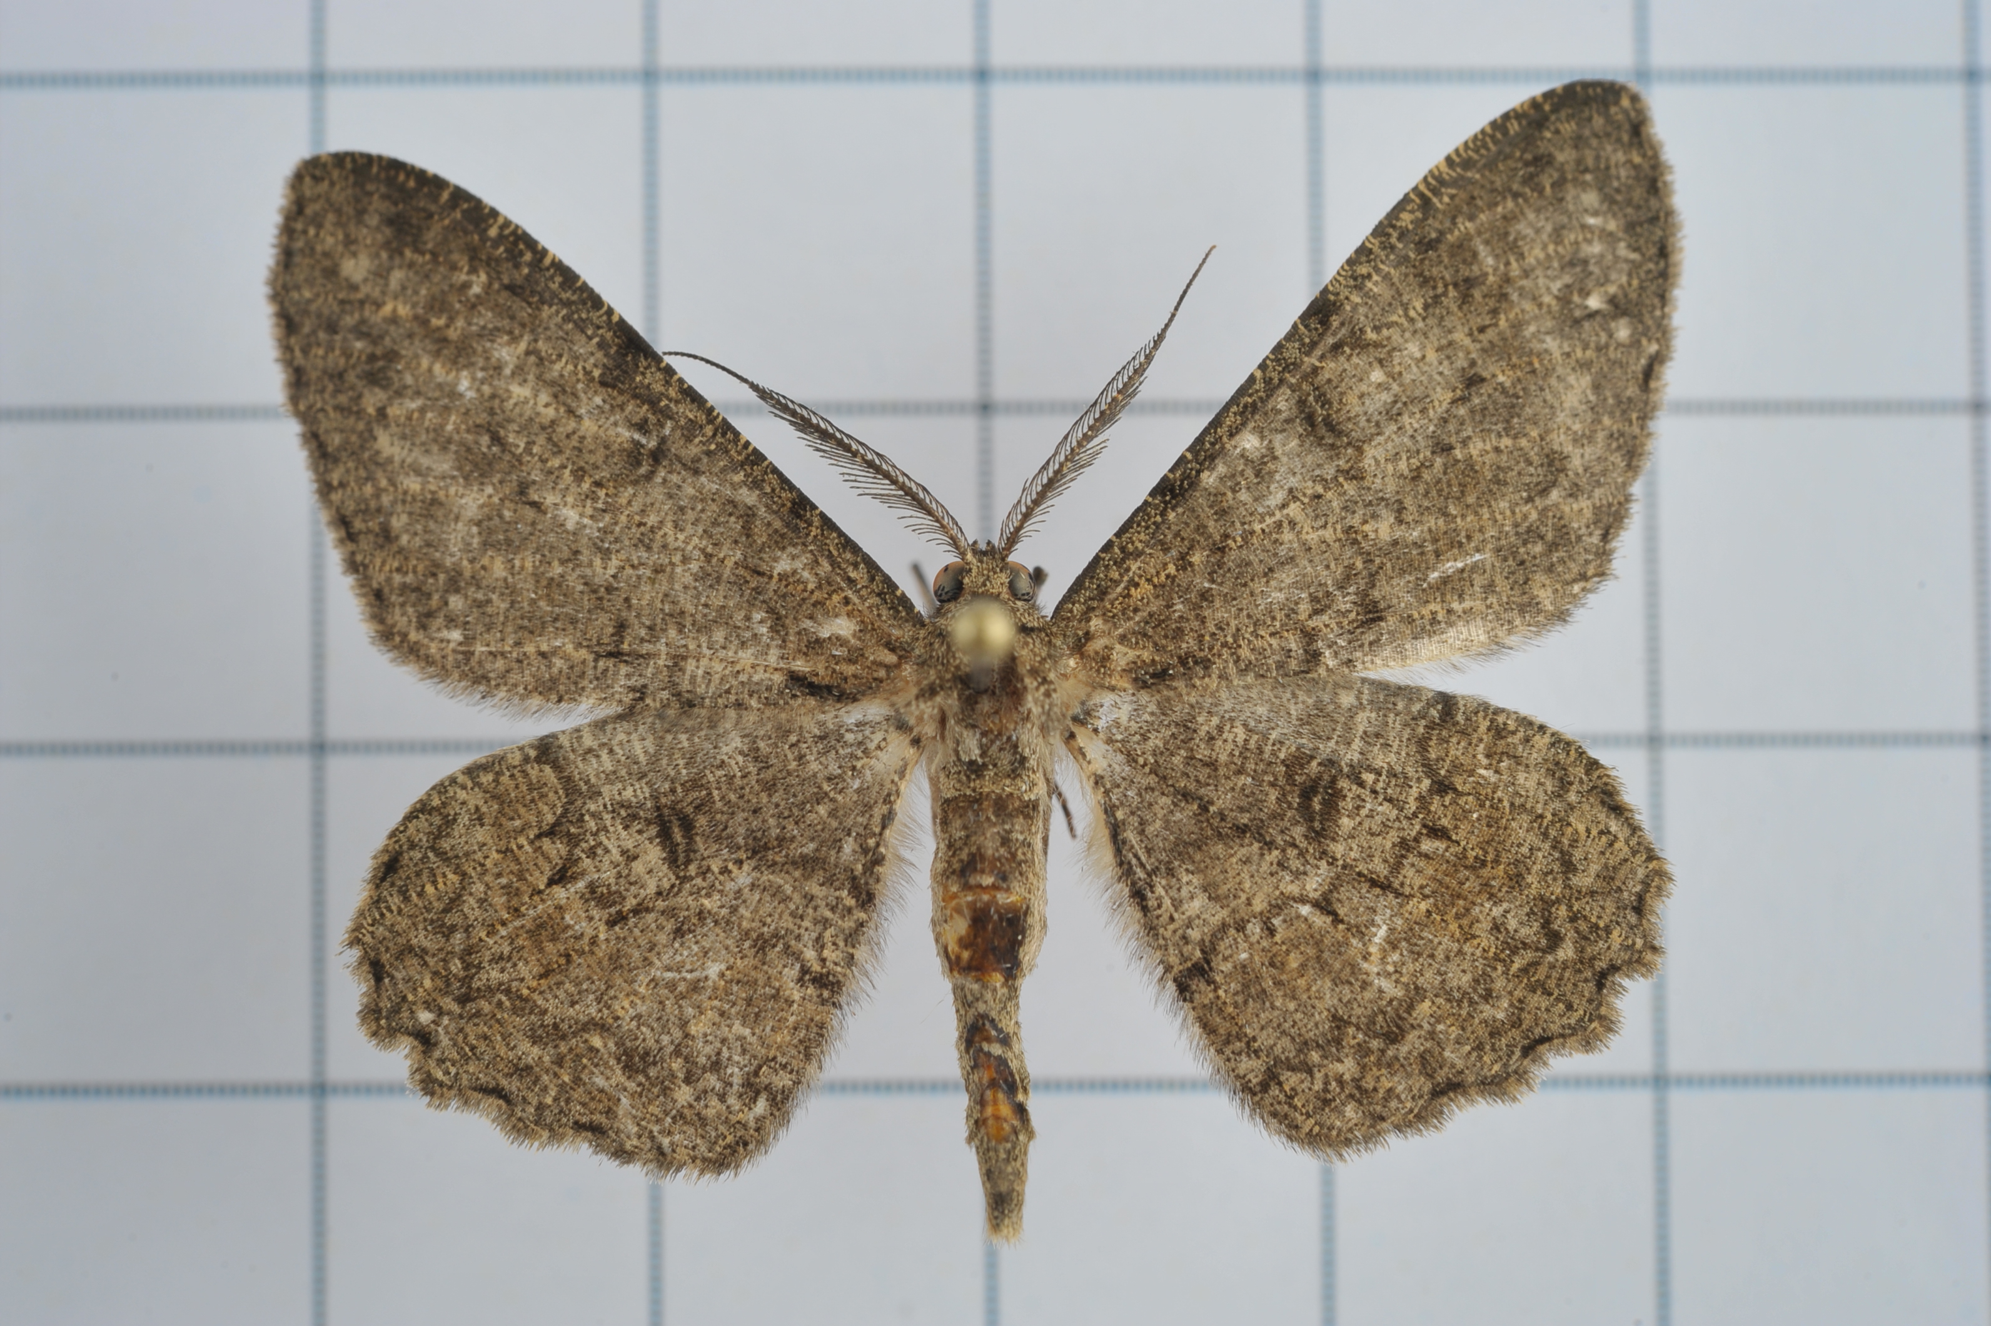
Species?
Hypomecis punctinalis glos
